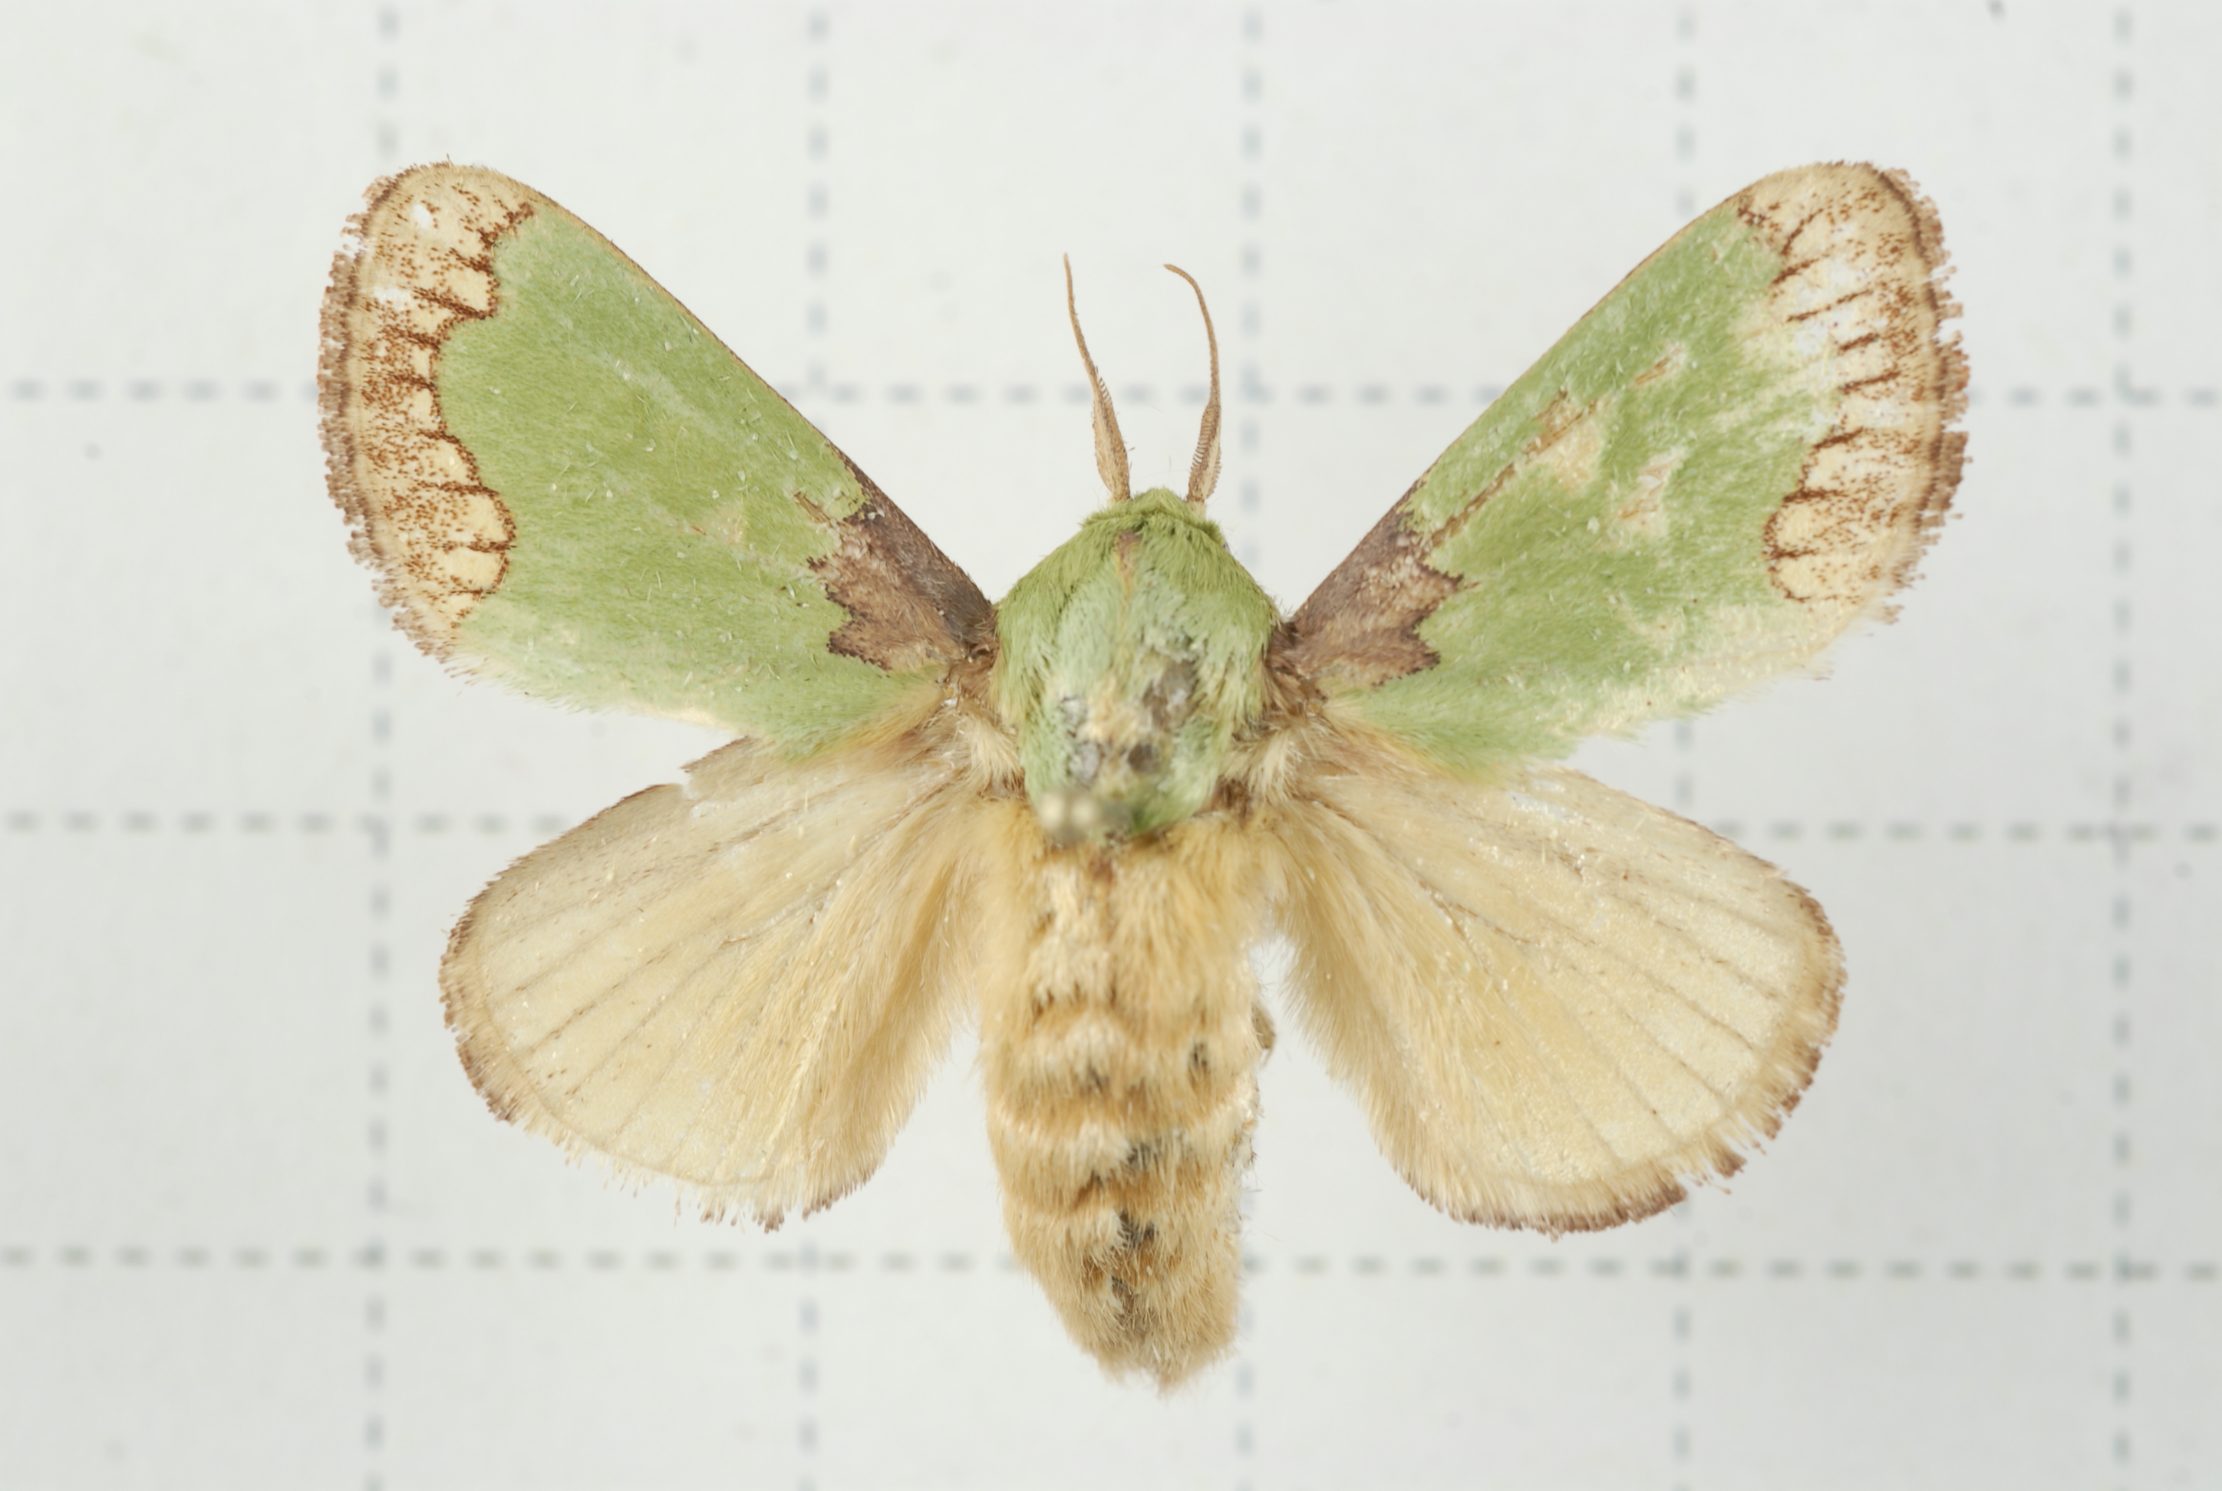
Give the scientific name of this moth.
Parasa consocia
